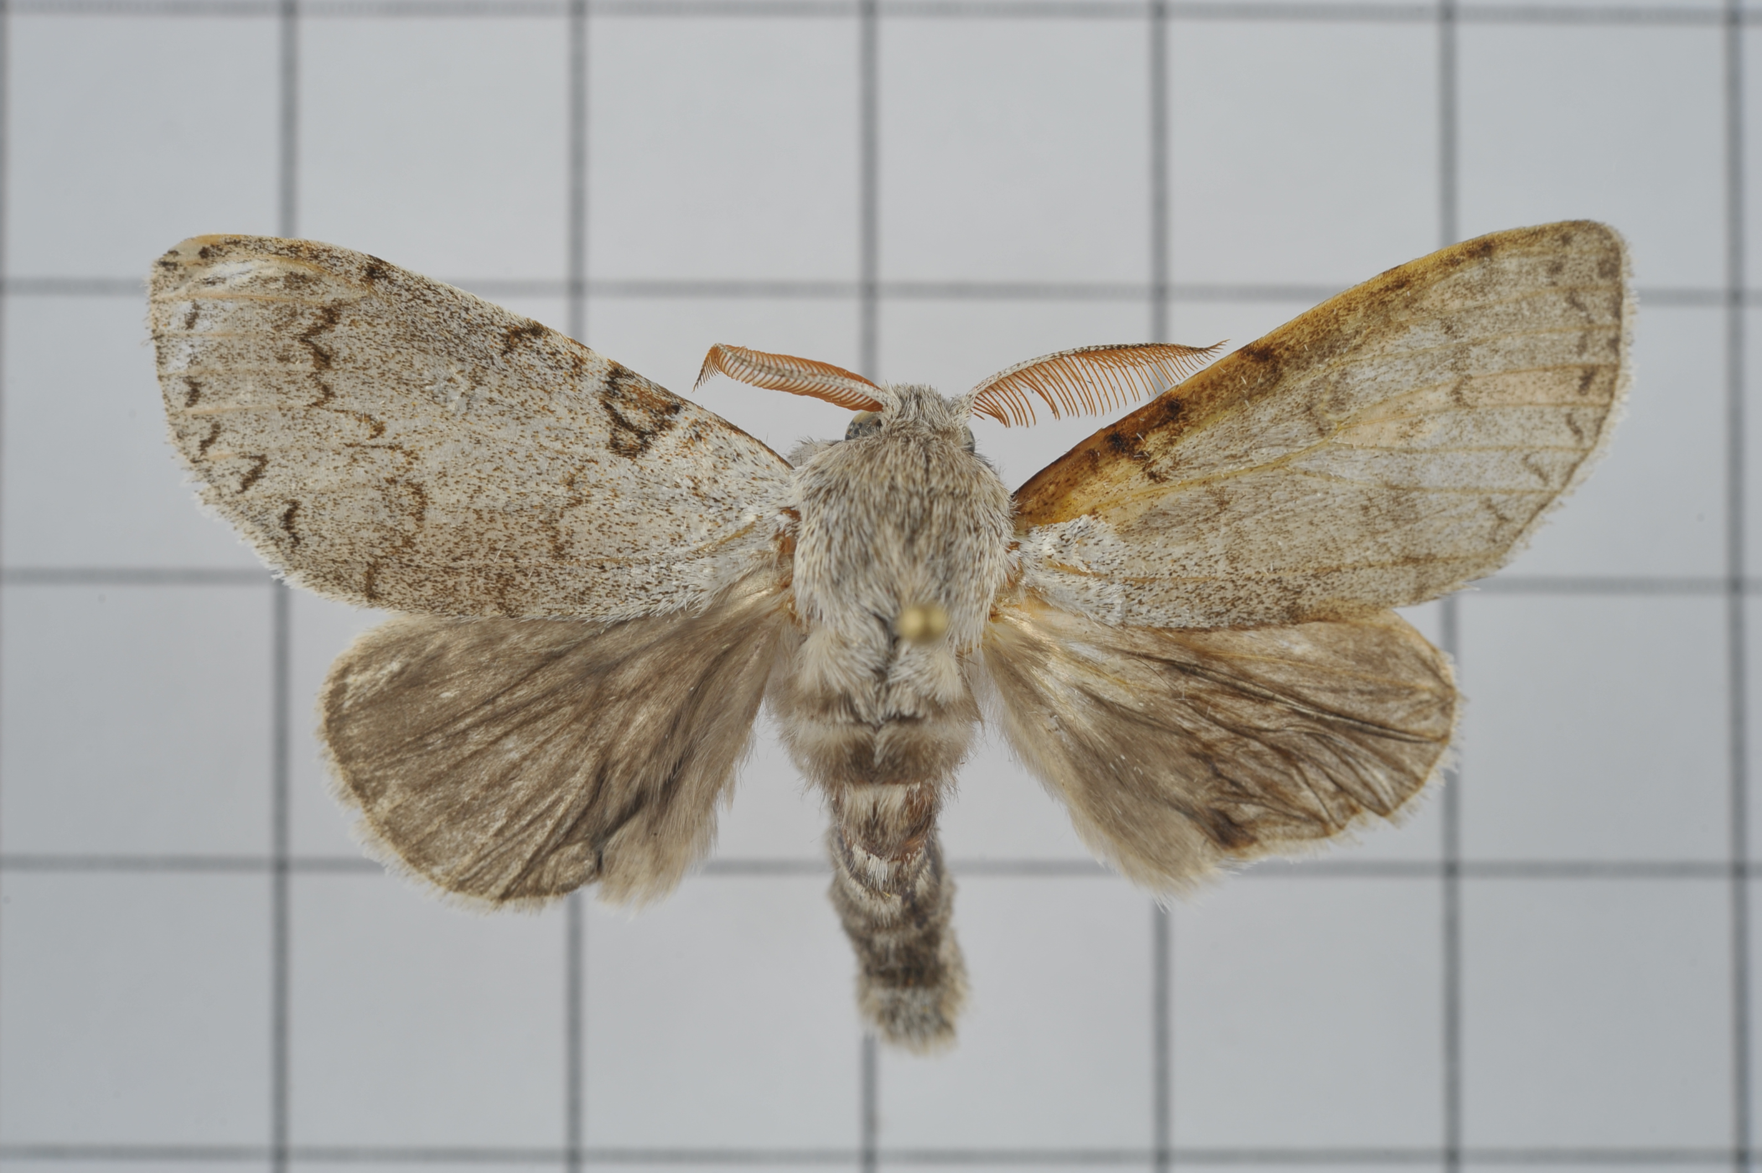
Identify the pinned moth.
Calliteara postfusca
